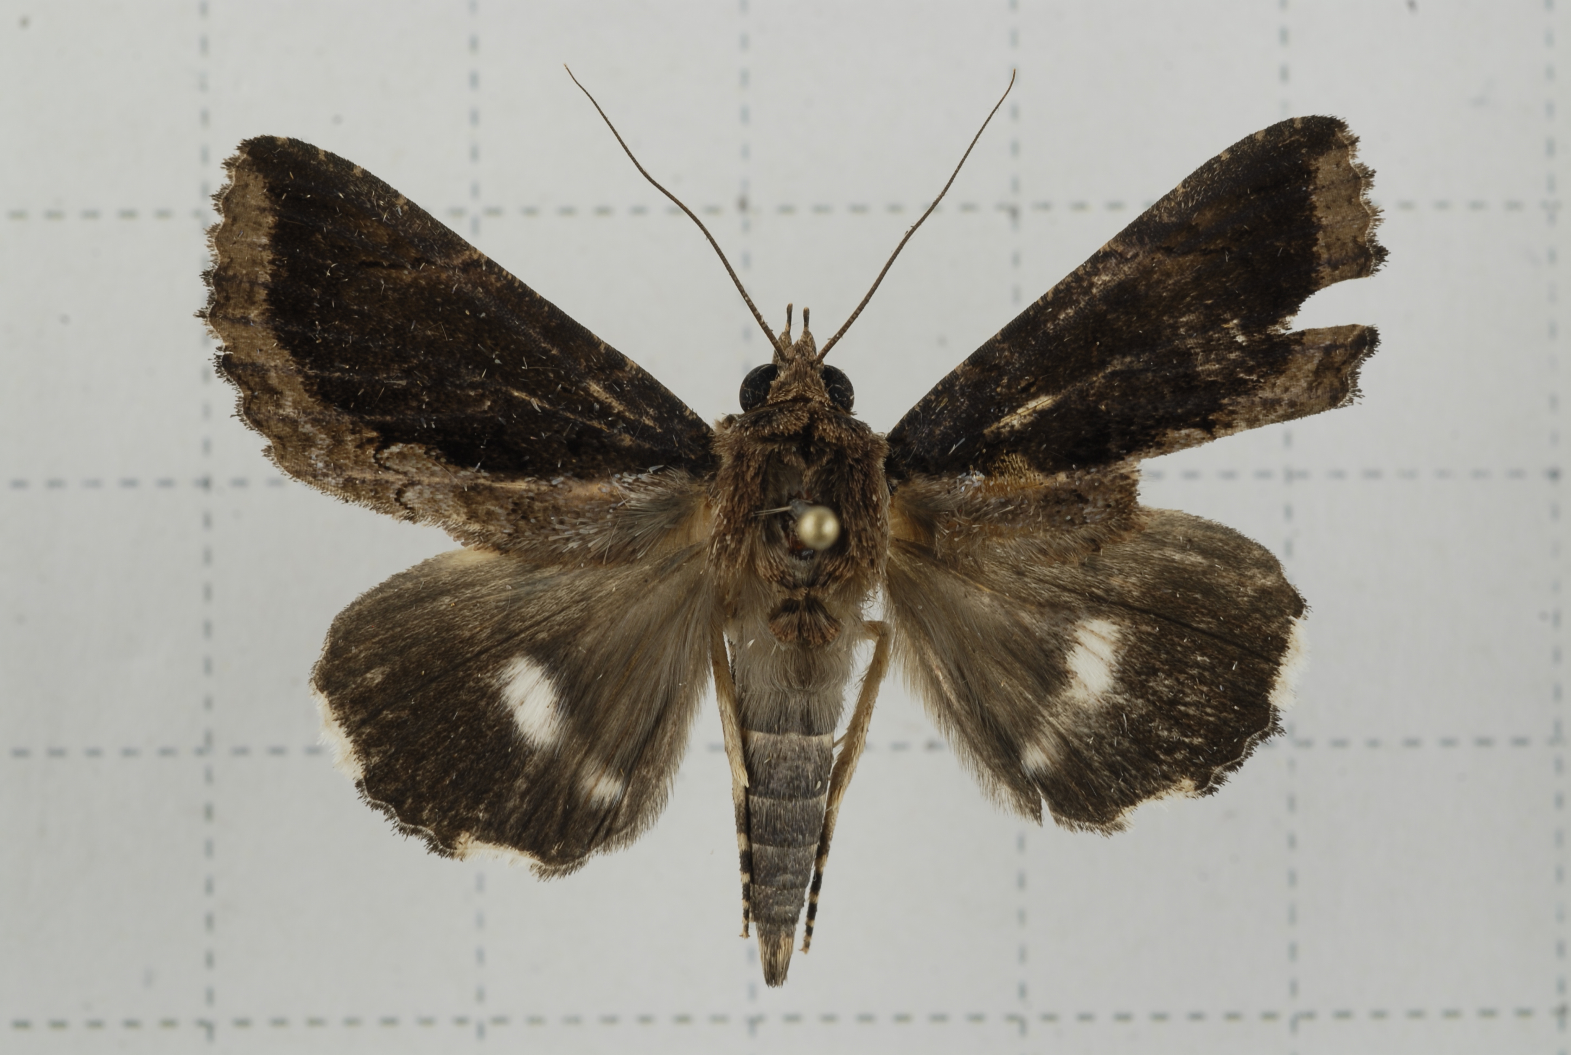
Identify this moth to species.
Ercheia cyllaria
